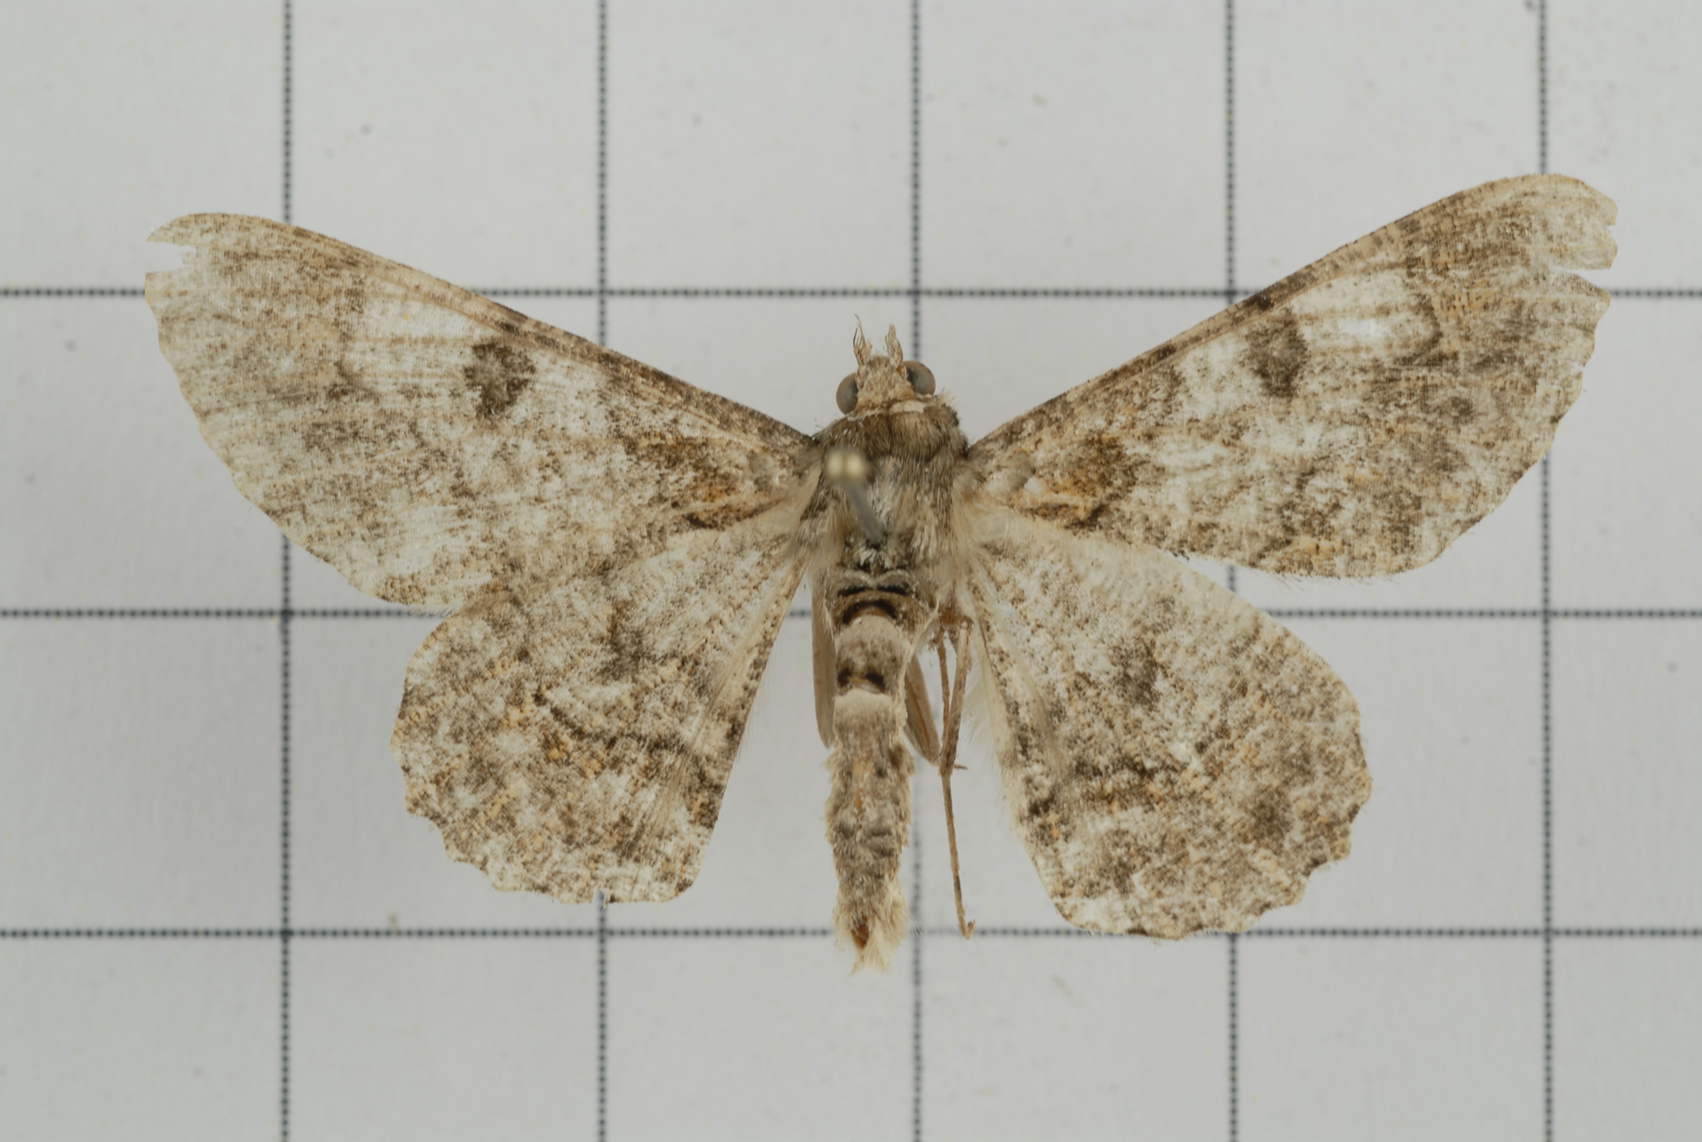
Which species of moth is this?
Cleora alienaria
